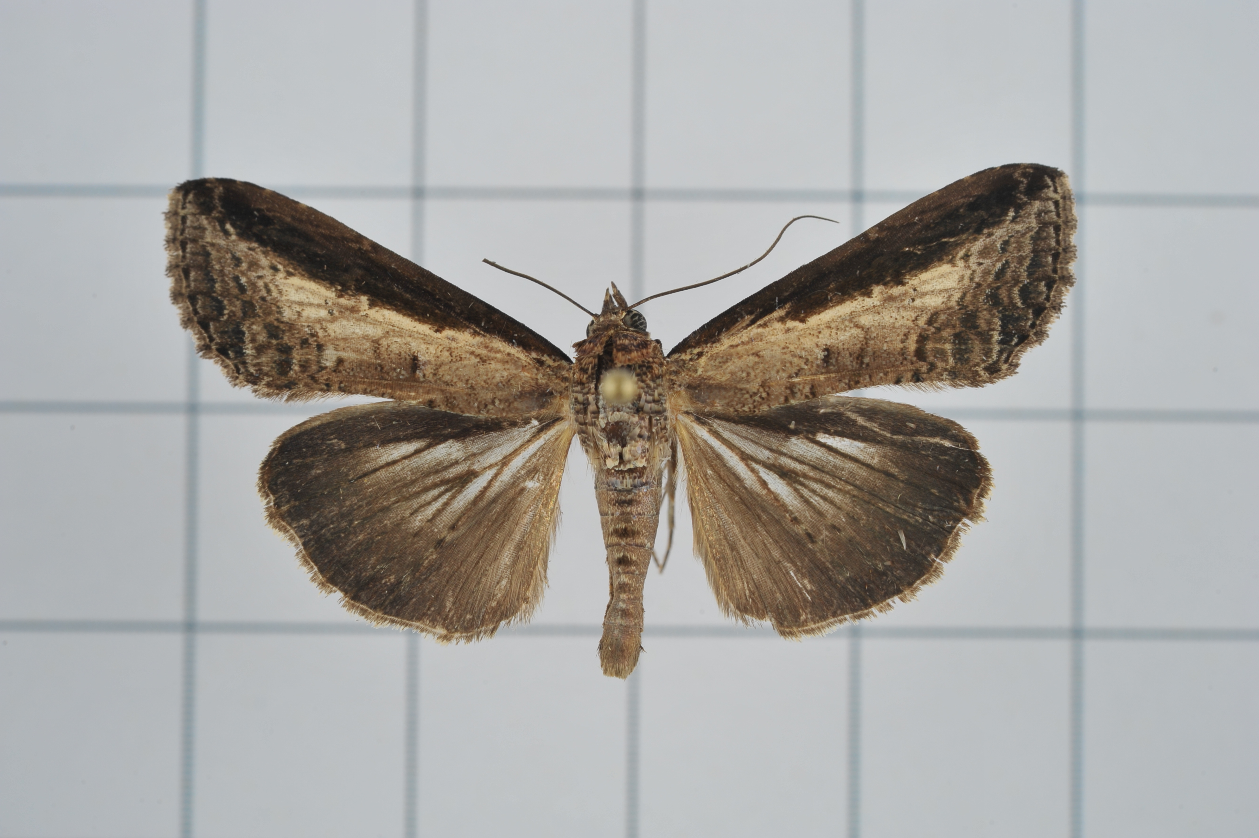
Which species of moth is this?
Lophoptera squammigera
